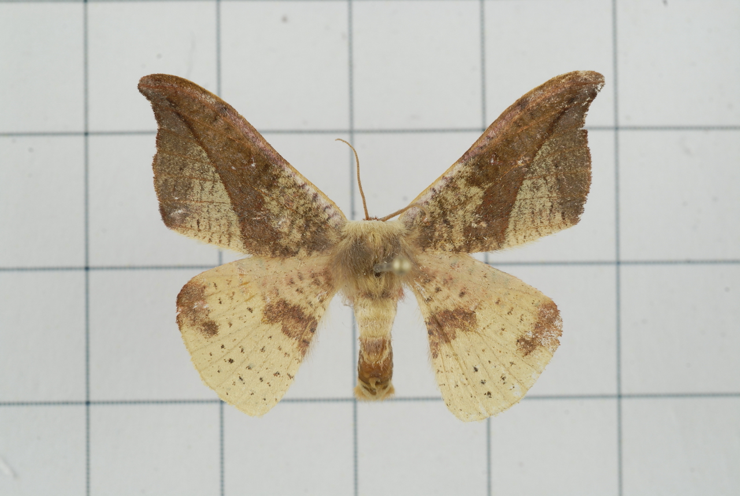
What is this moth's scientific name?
Oreta brunnea
